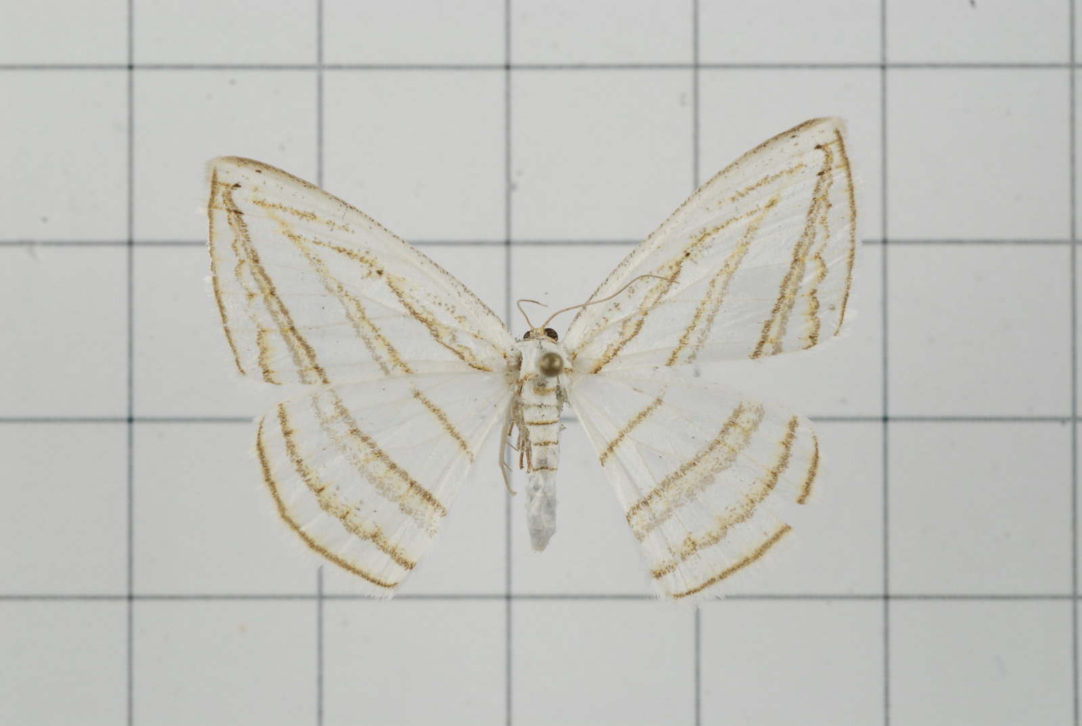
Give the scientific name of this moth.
Orthocabera sericea sericea
